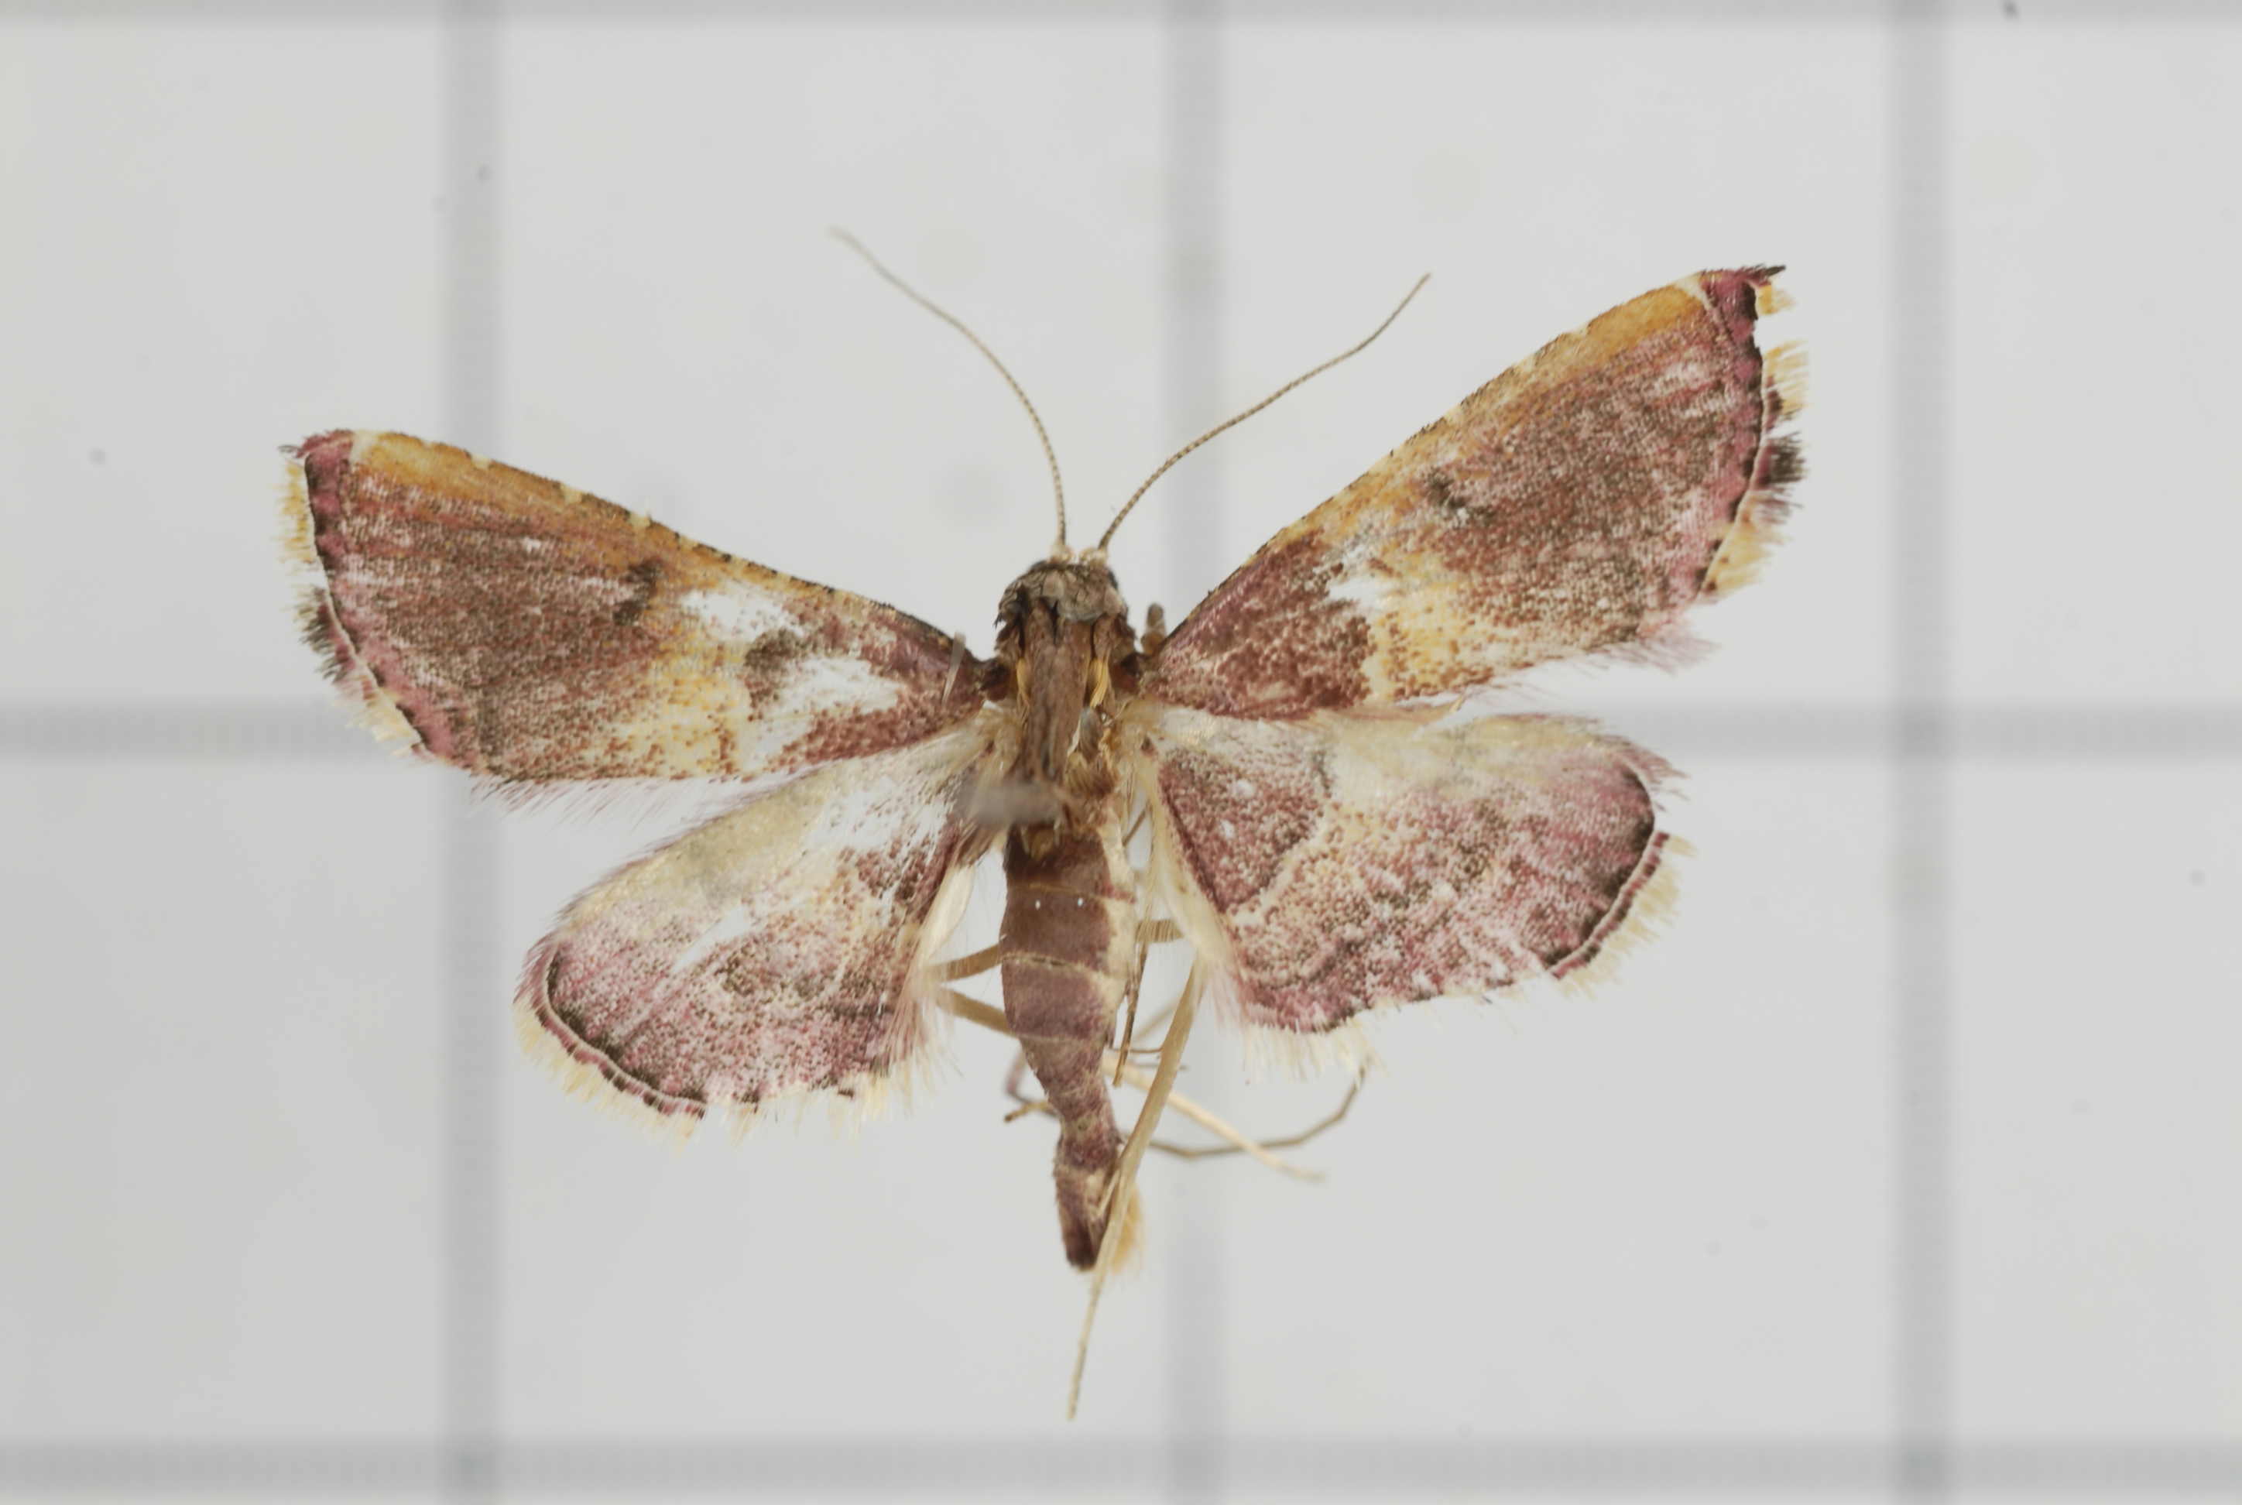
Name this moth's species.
Endotricha olivacealis
